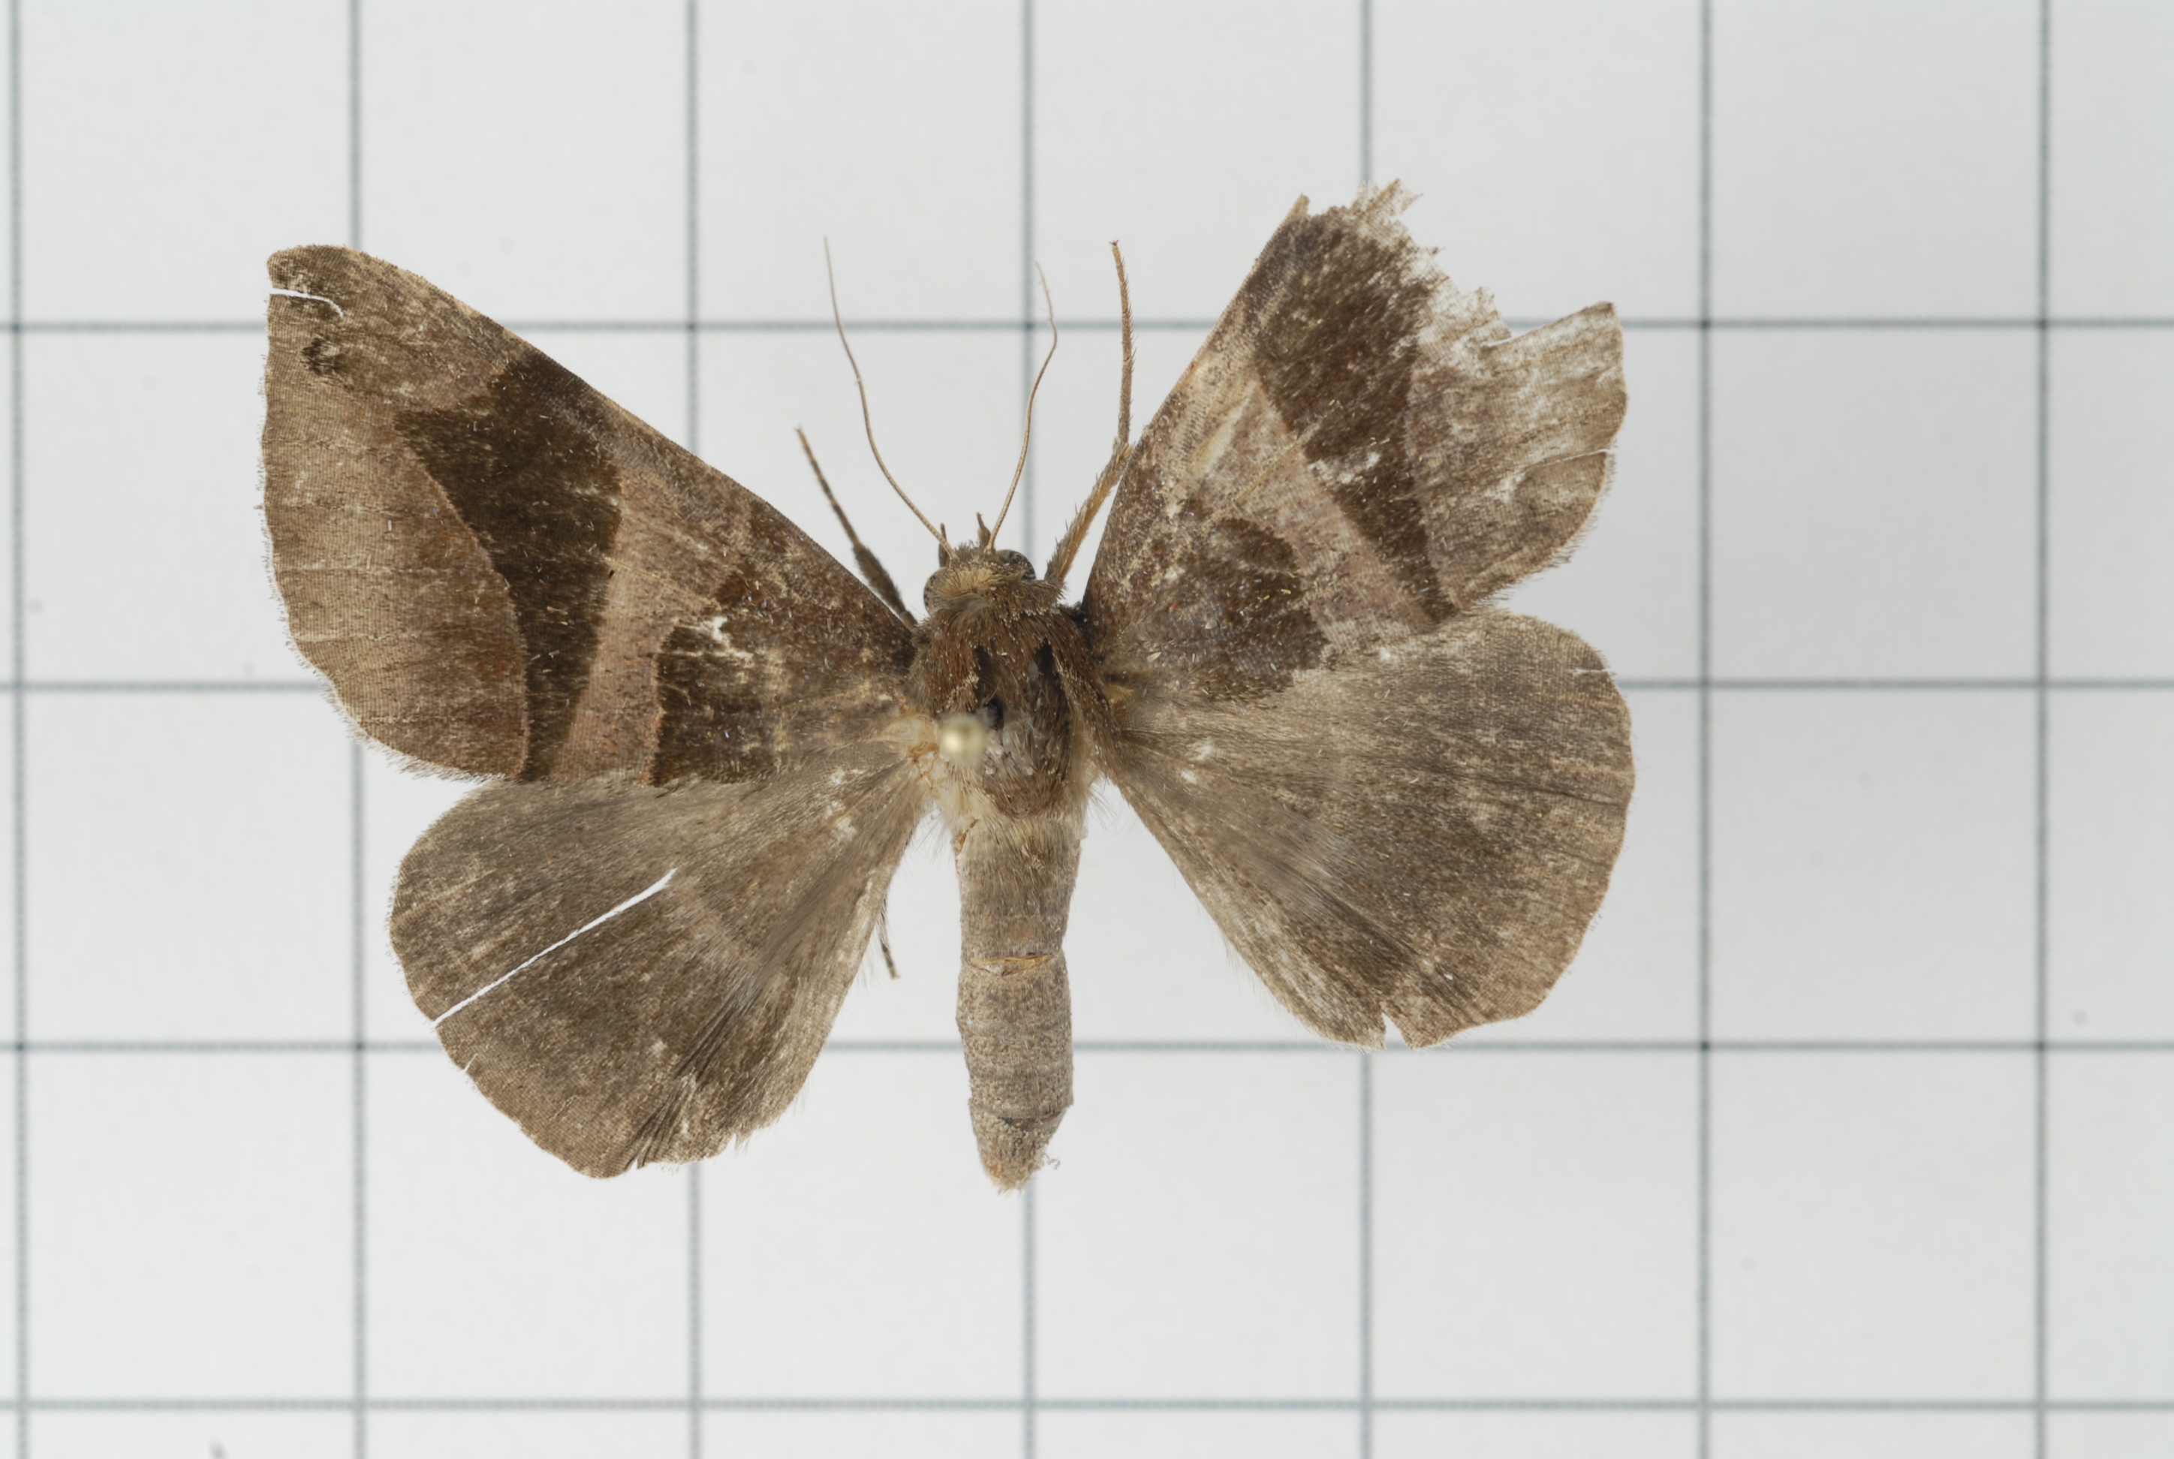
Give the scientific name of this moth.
Bastilla arcuata
